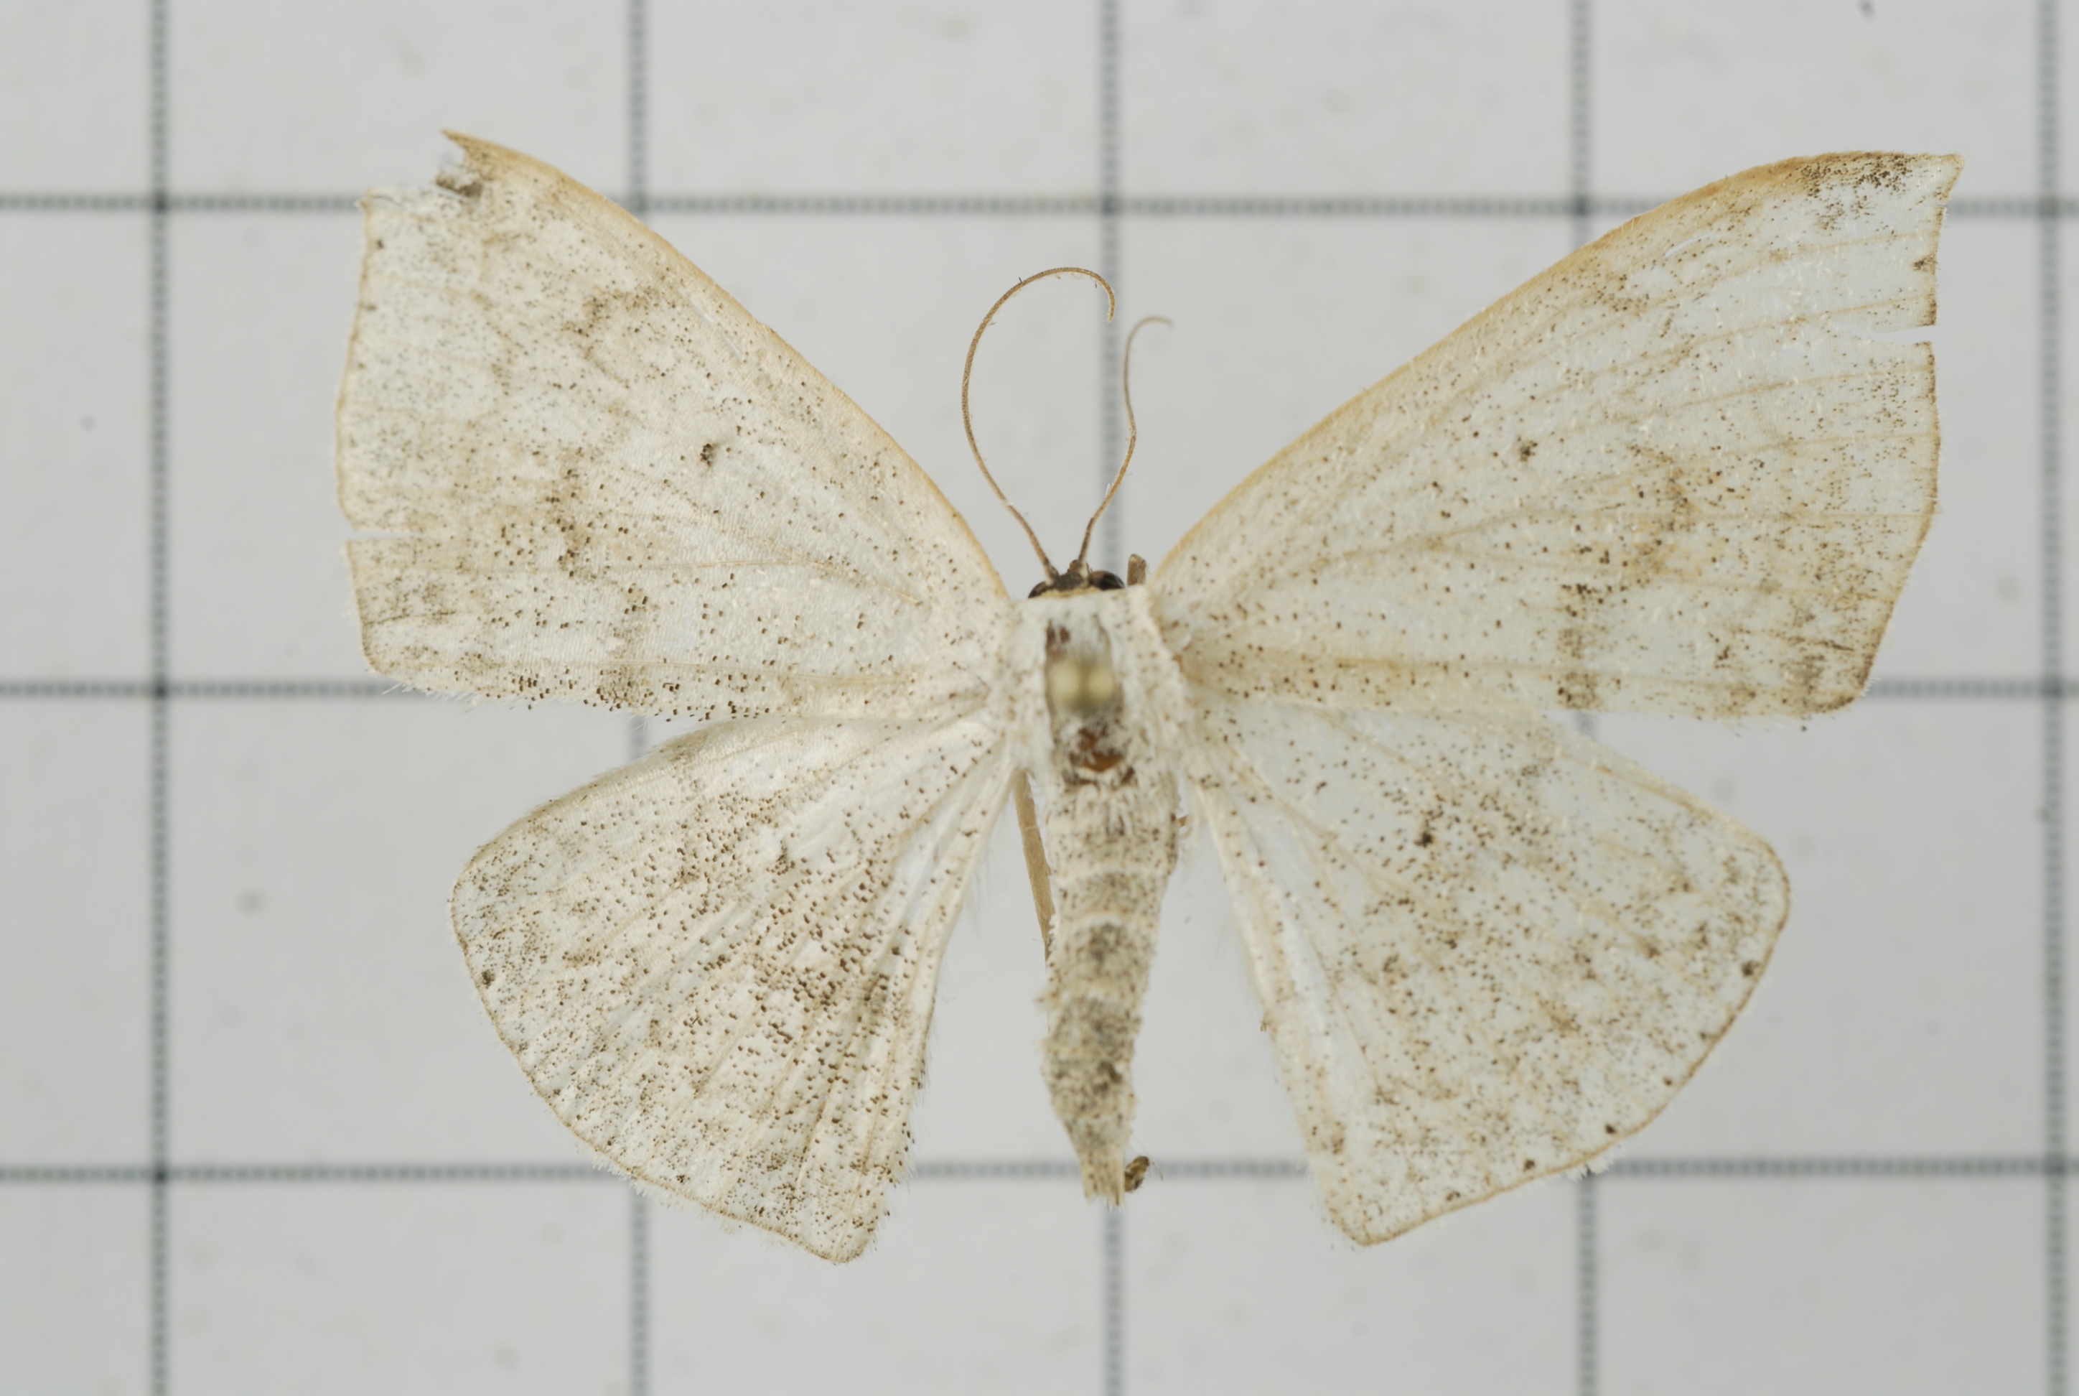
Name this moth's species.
Somatina plynusaria
